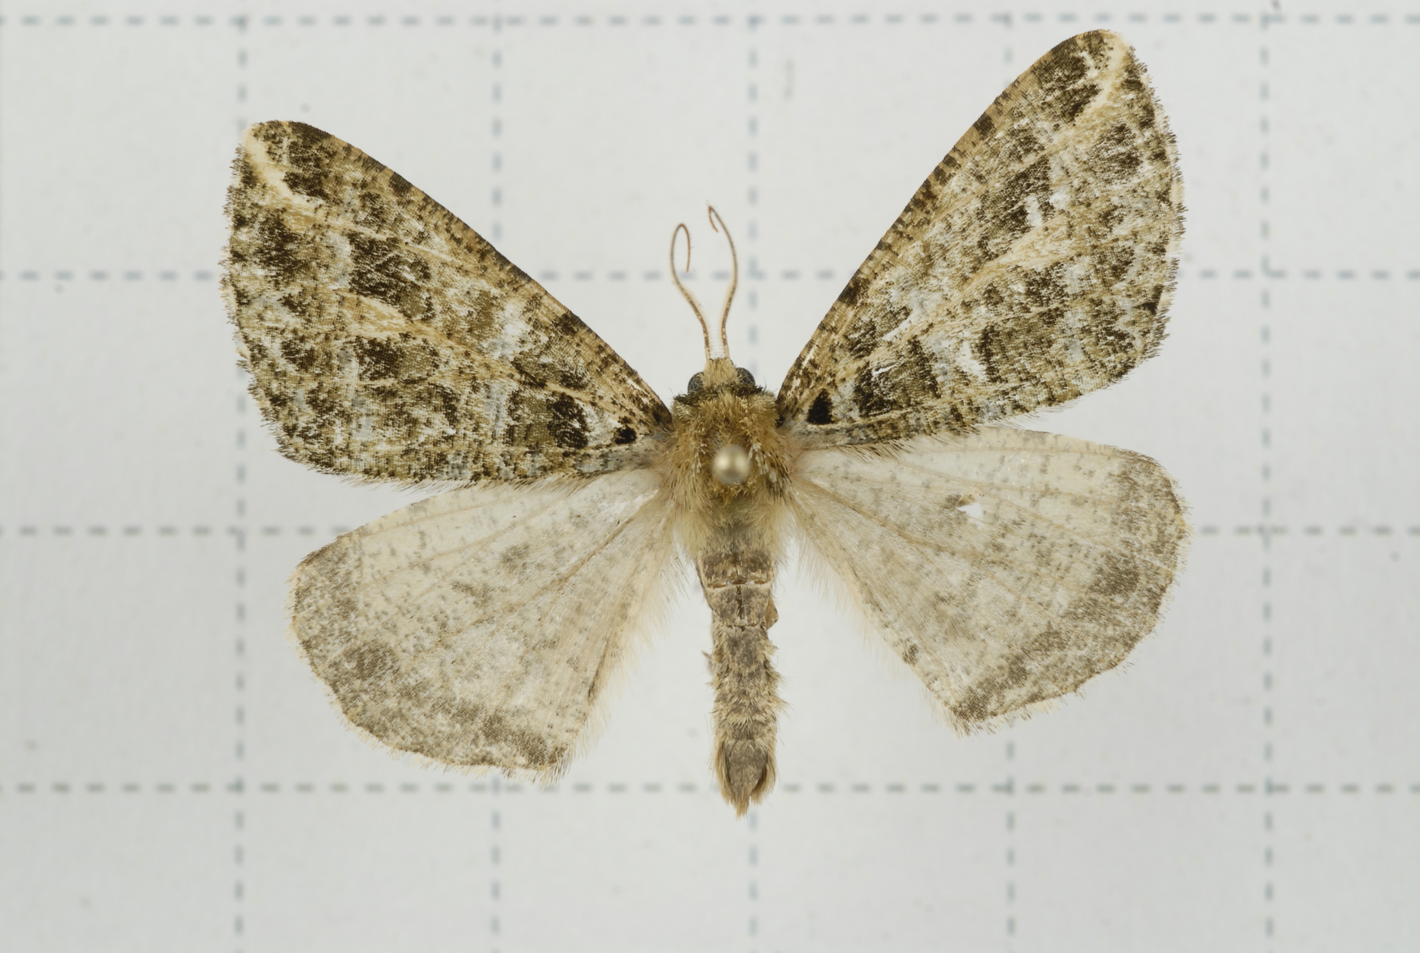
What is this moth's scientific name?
Arichanna pryeraria
